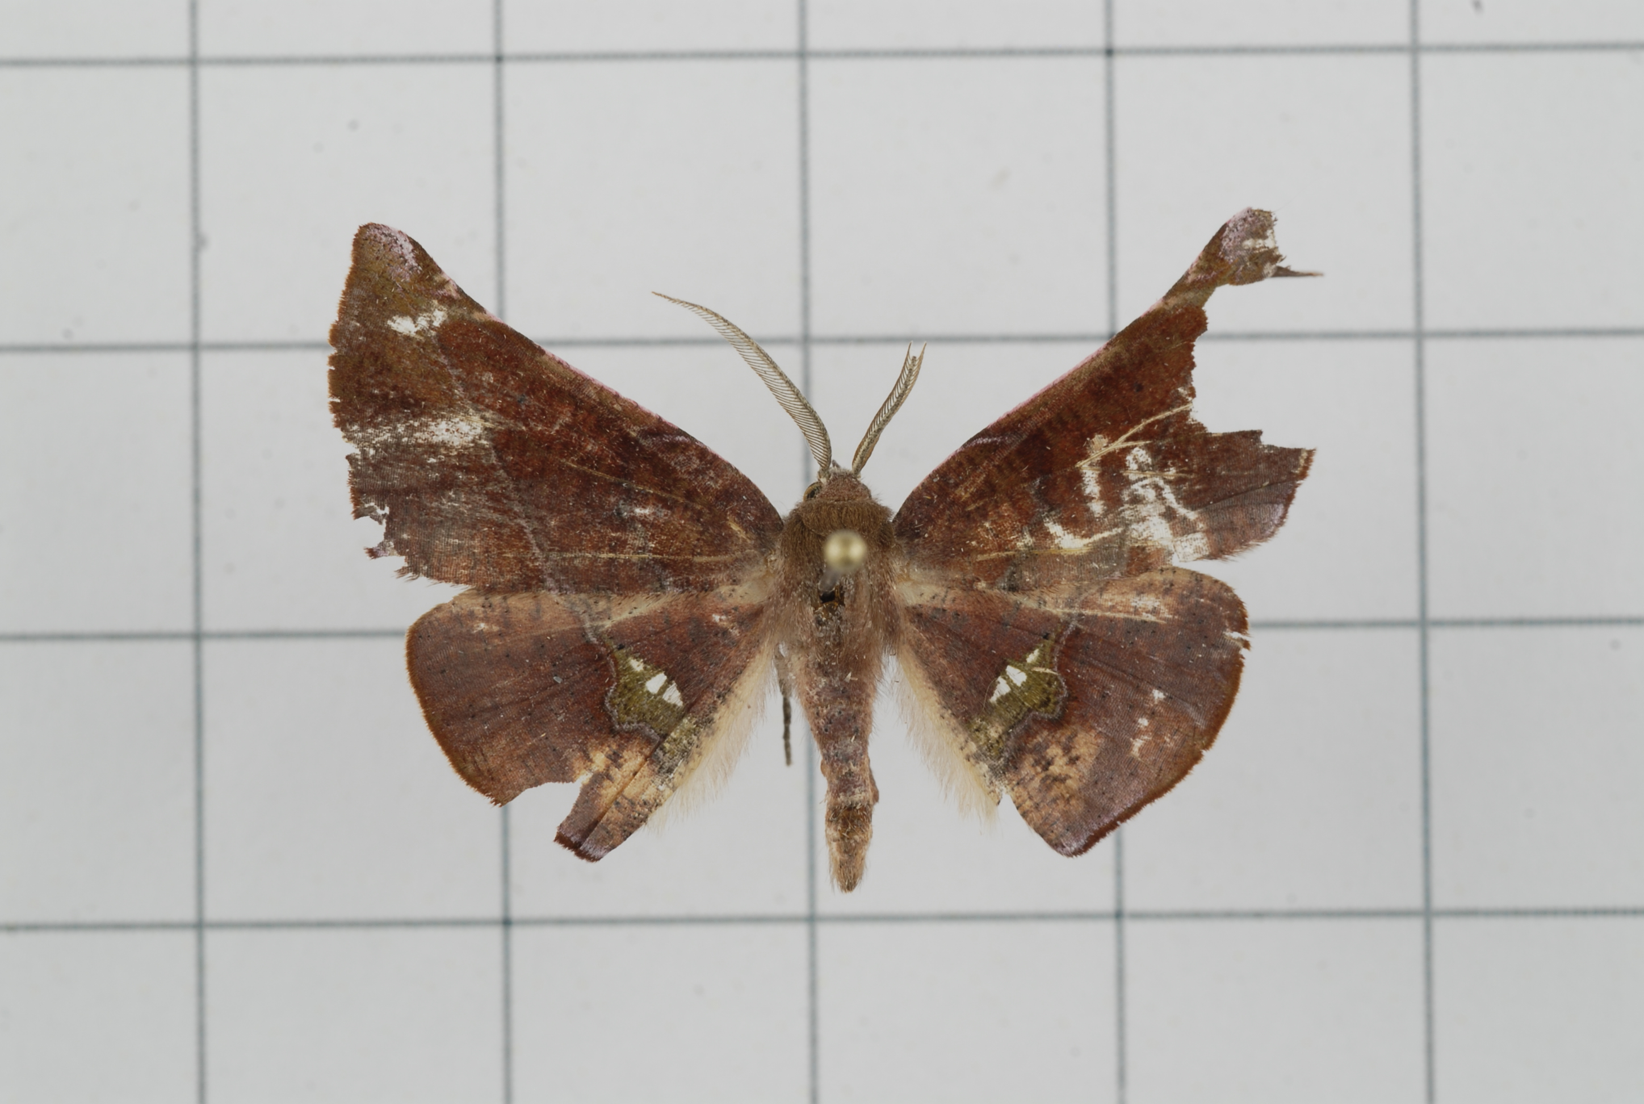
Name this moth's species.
Garaeus apicata formosanus
